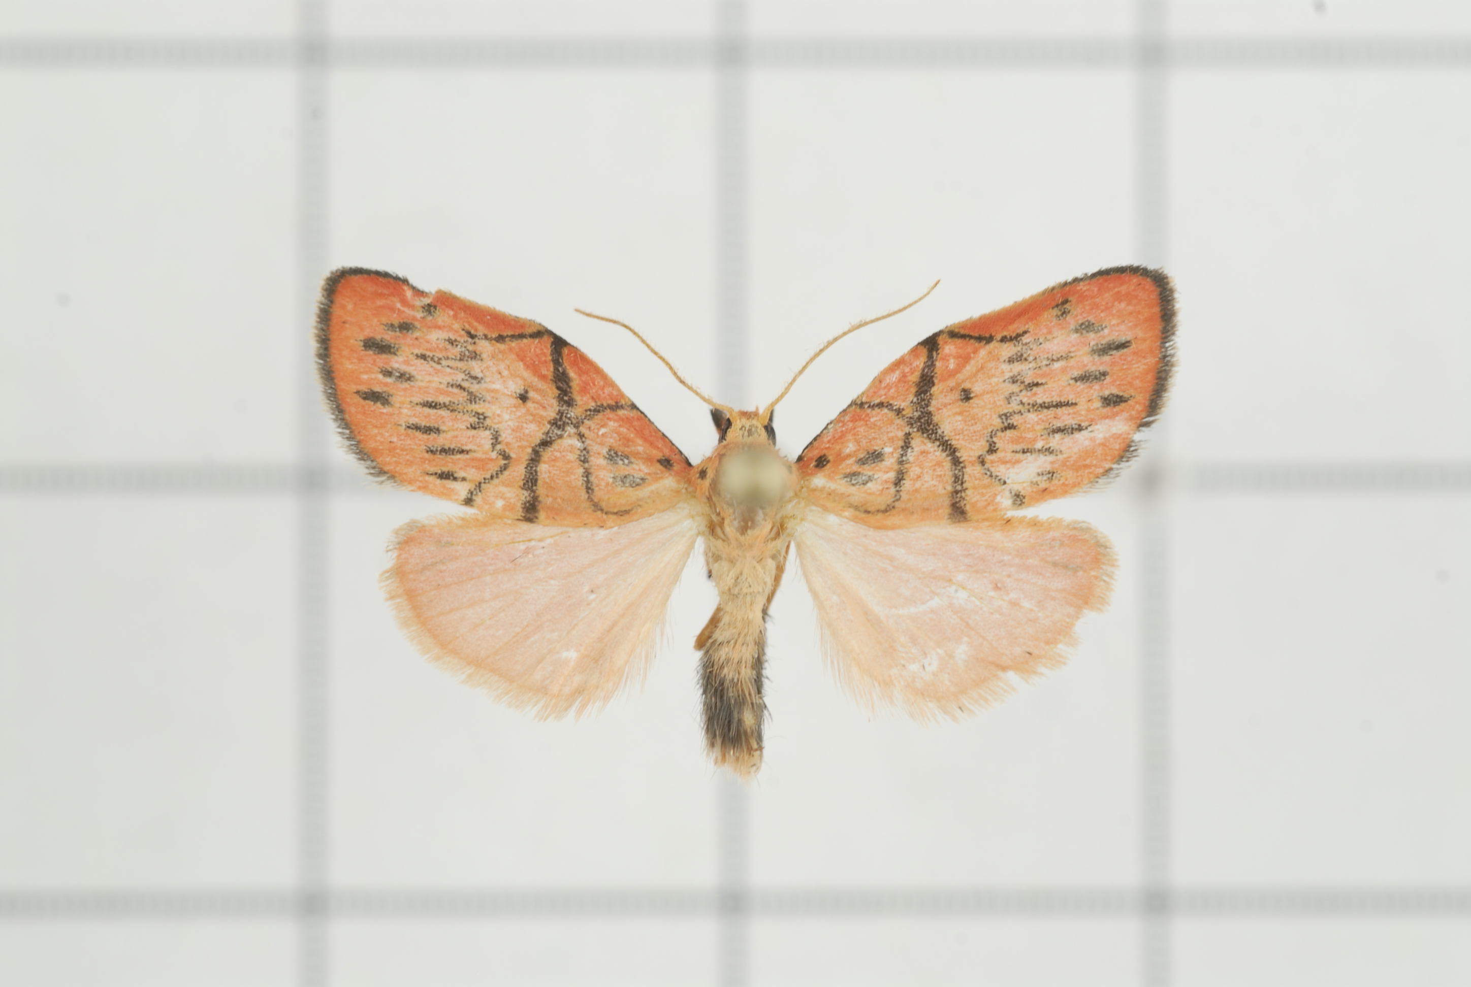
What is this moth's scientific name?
Aberrasine lichenshihi
